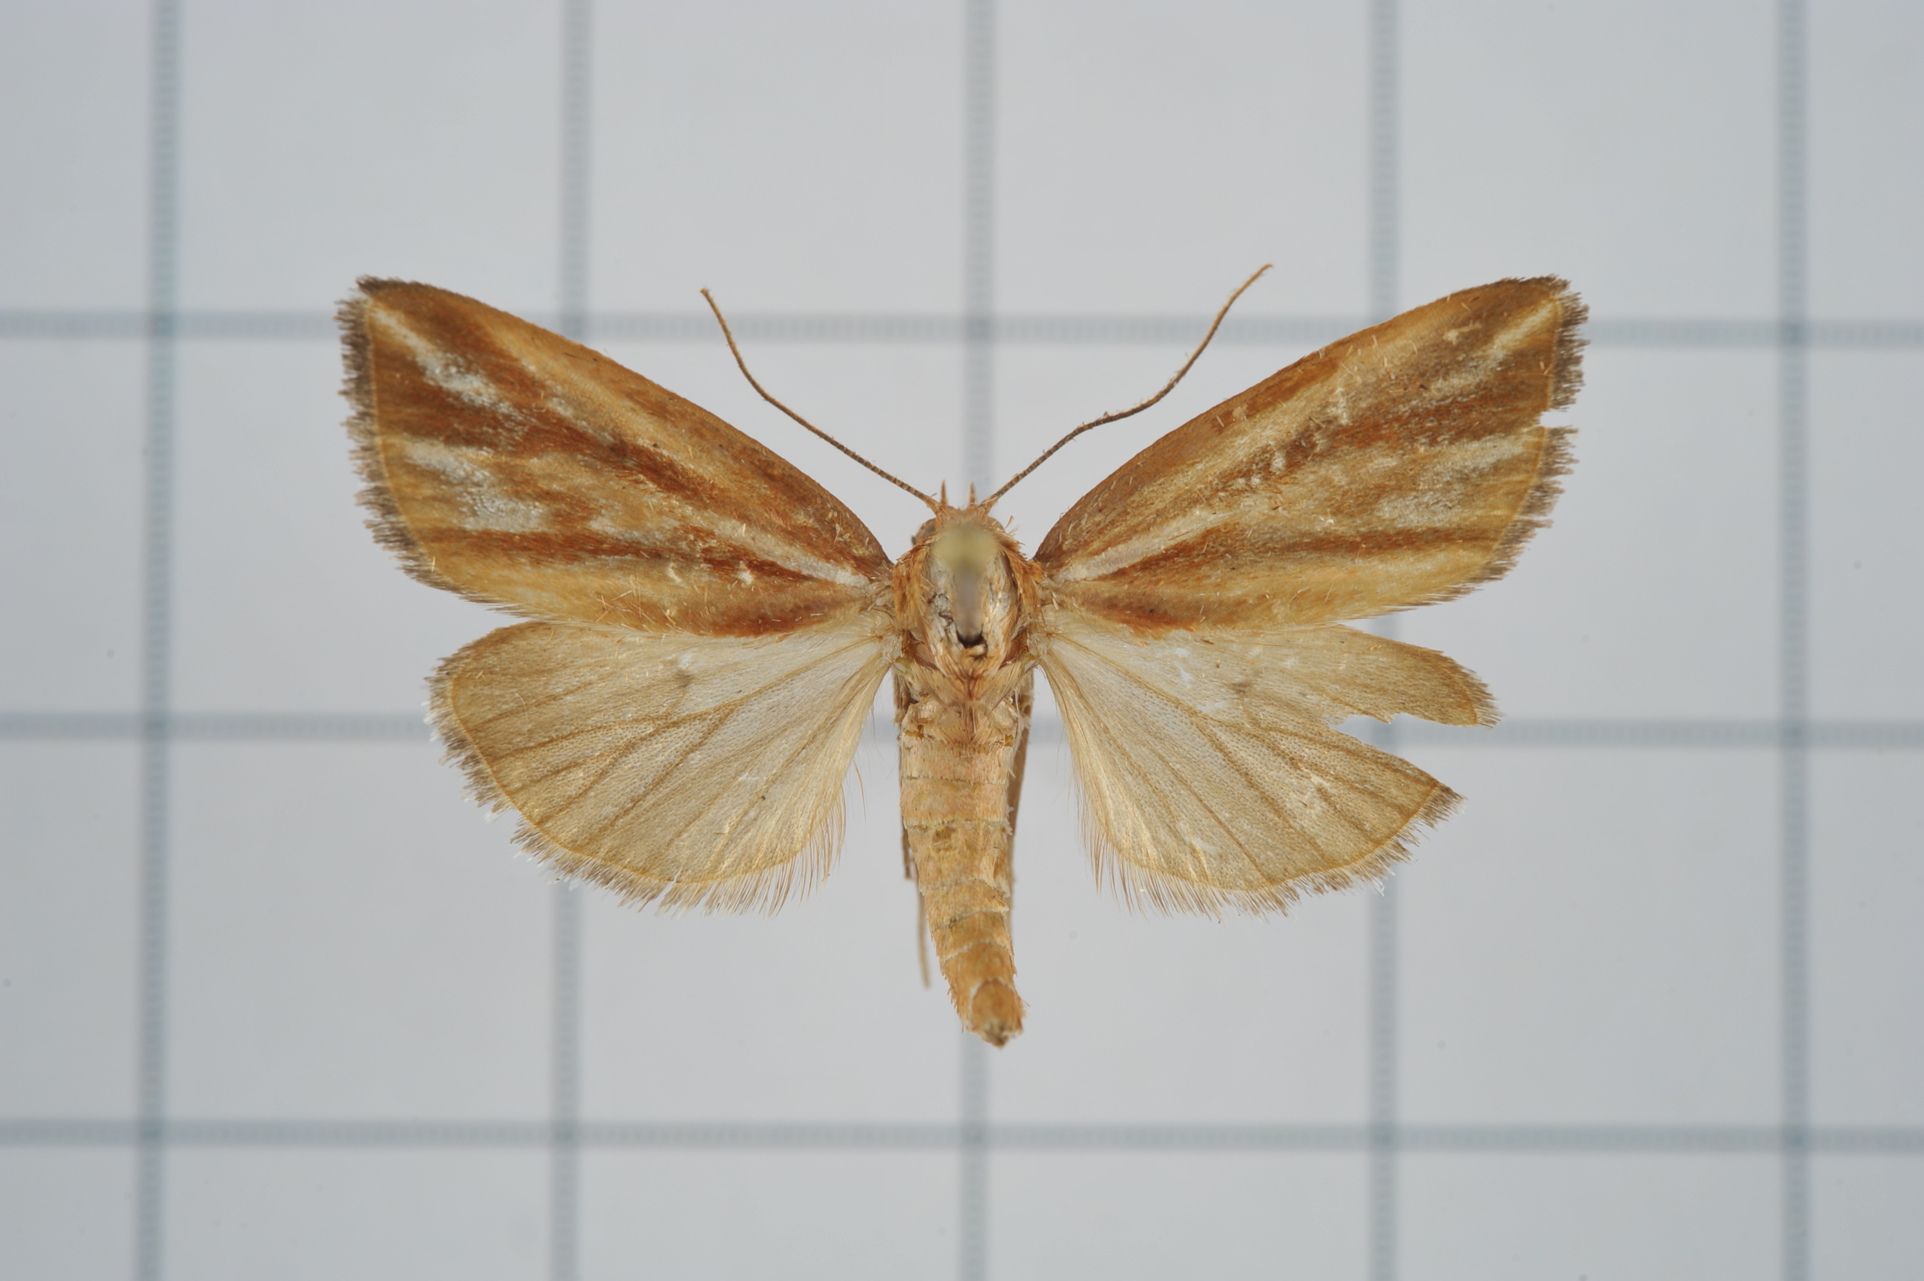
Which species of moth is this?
Narangodes confluens
